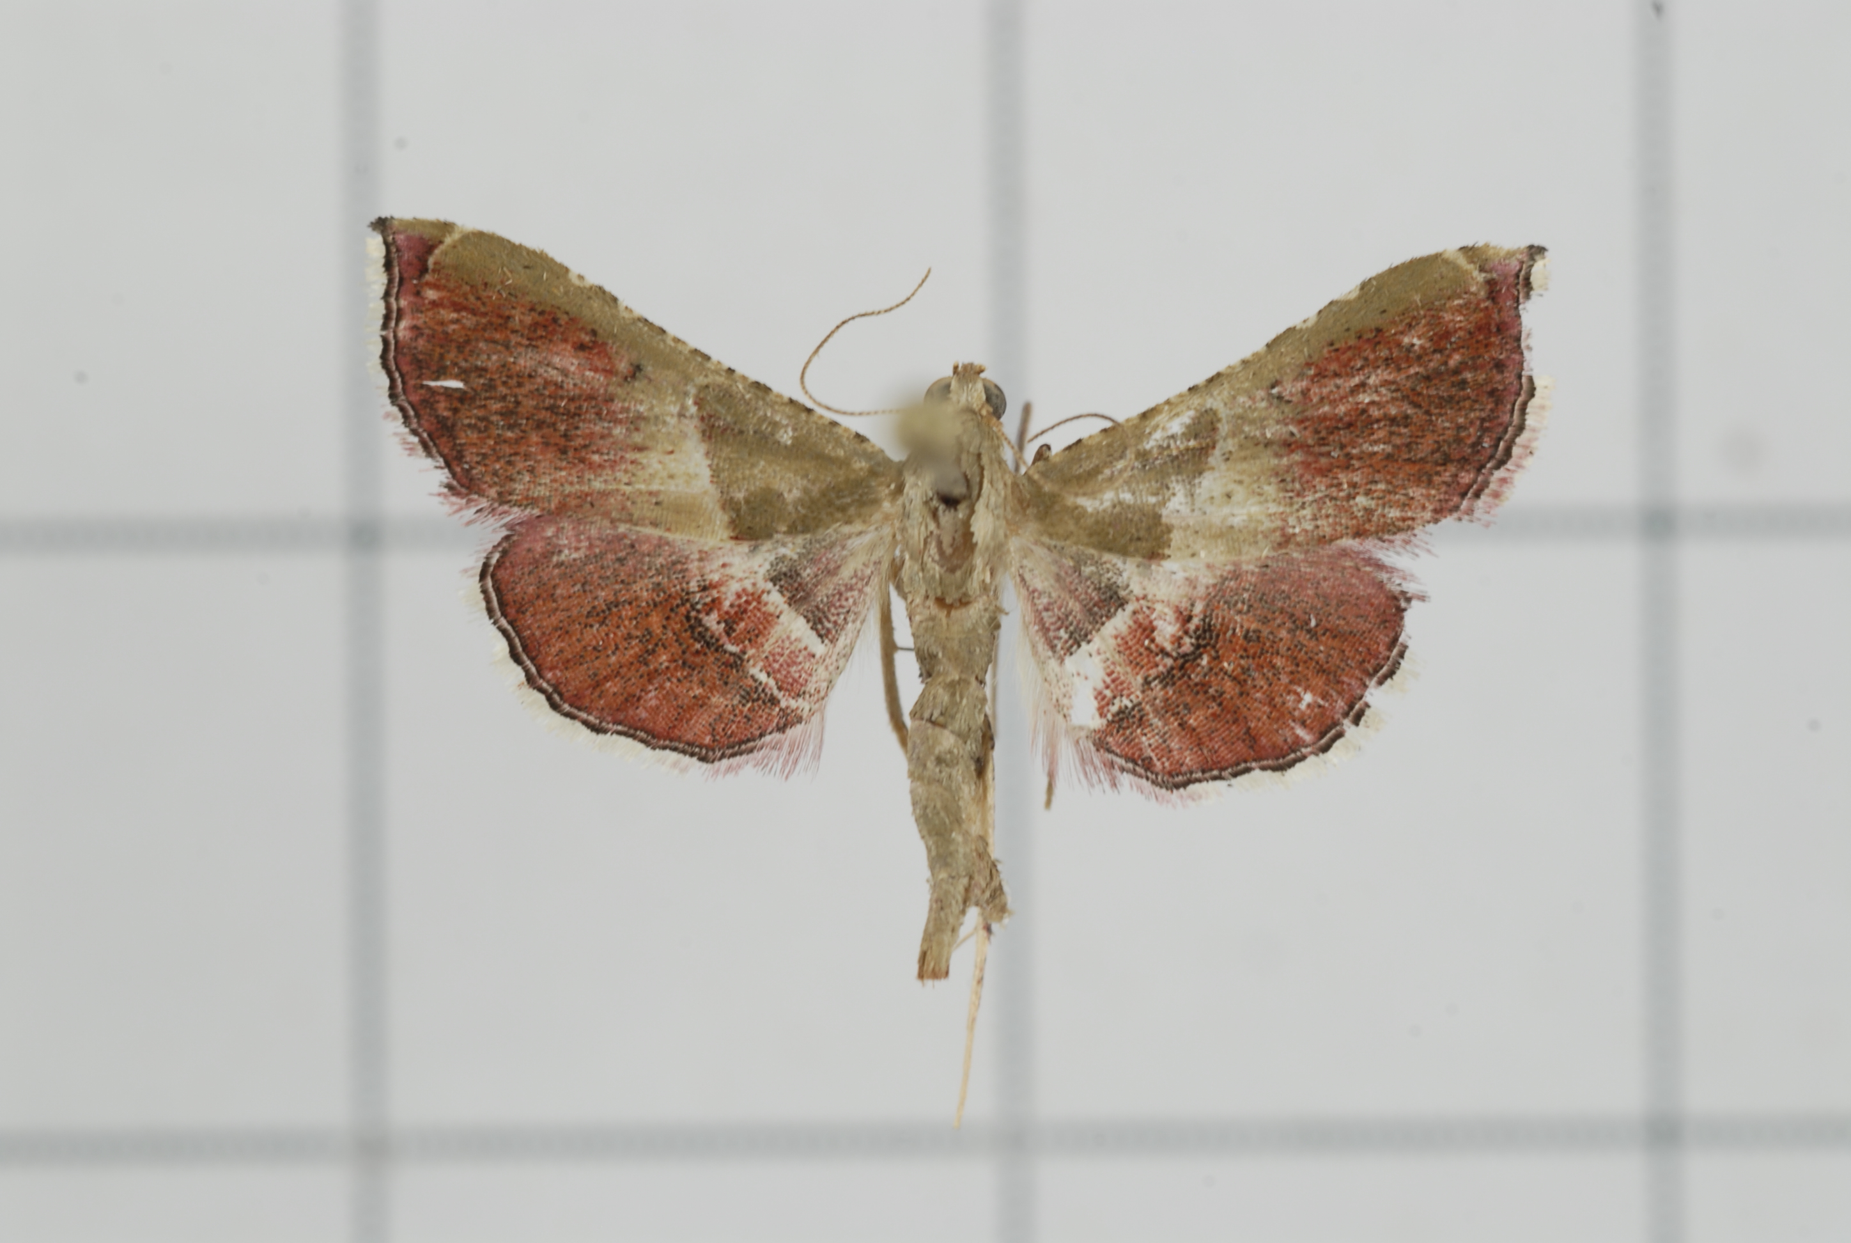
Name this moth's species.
Endotricha consocia
